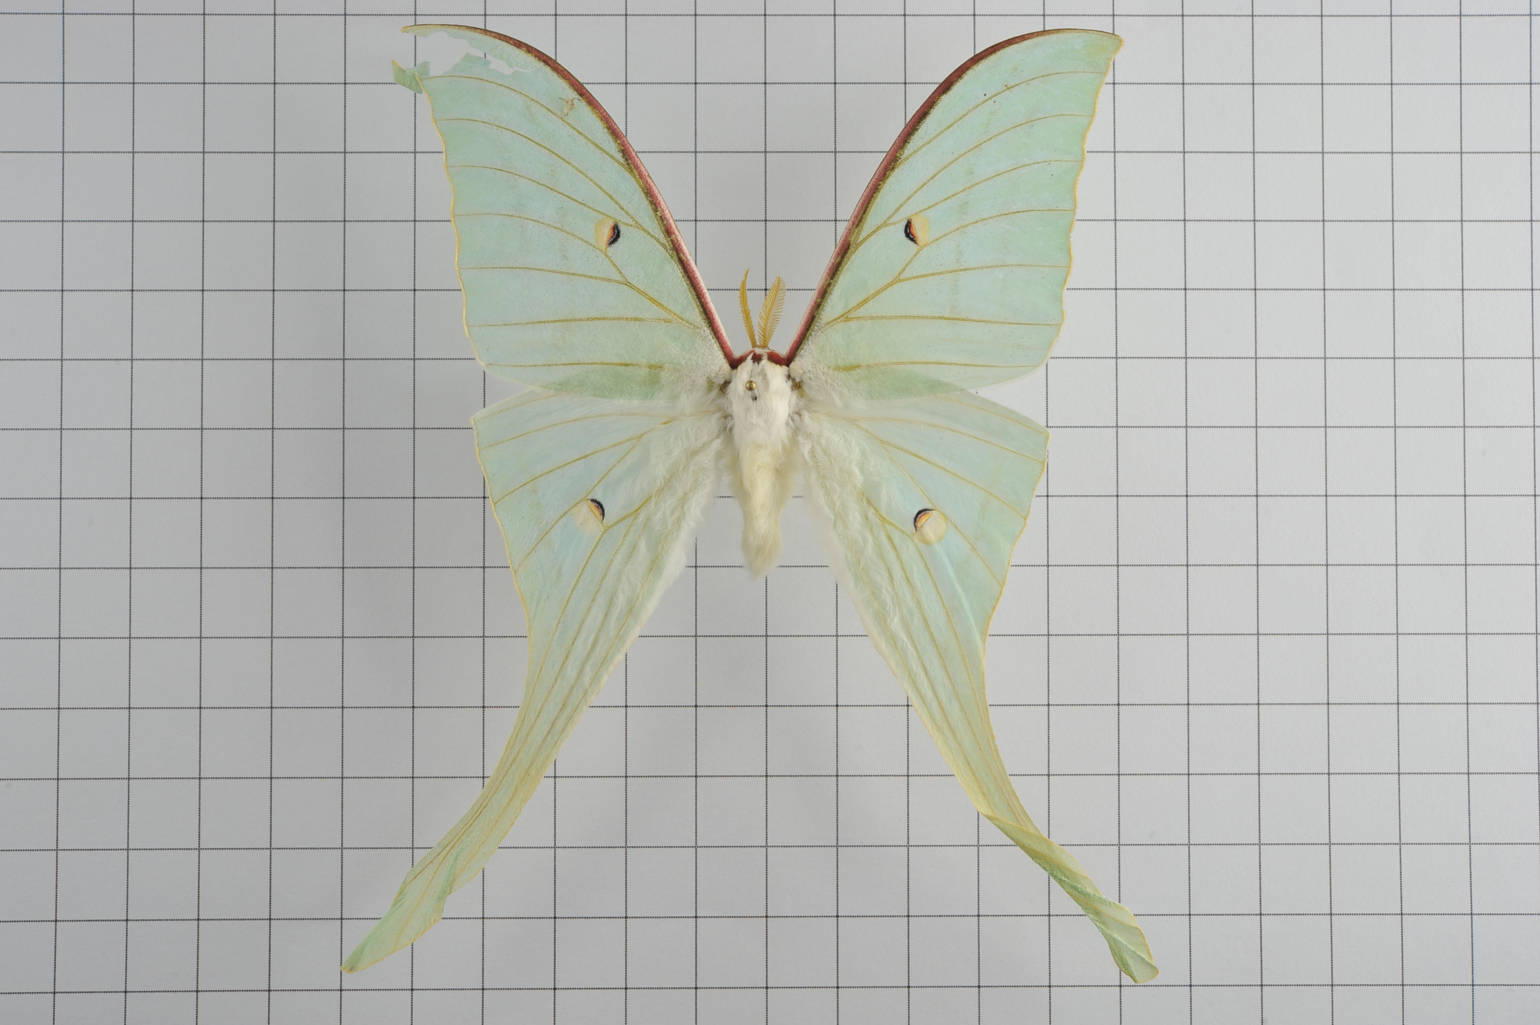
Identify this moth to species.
Actias ningpoana ningtaiwana
